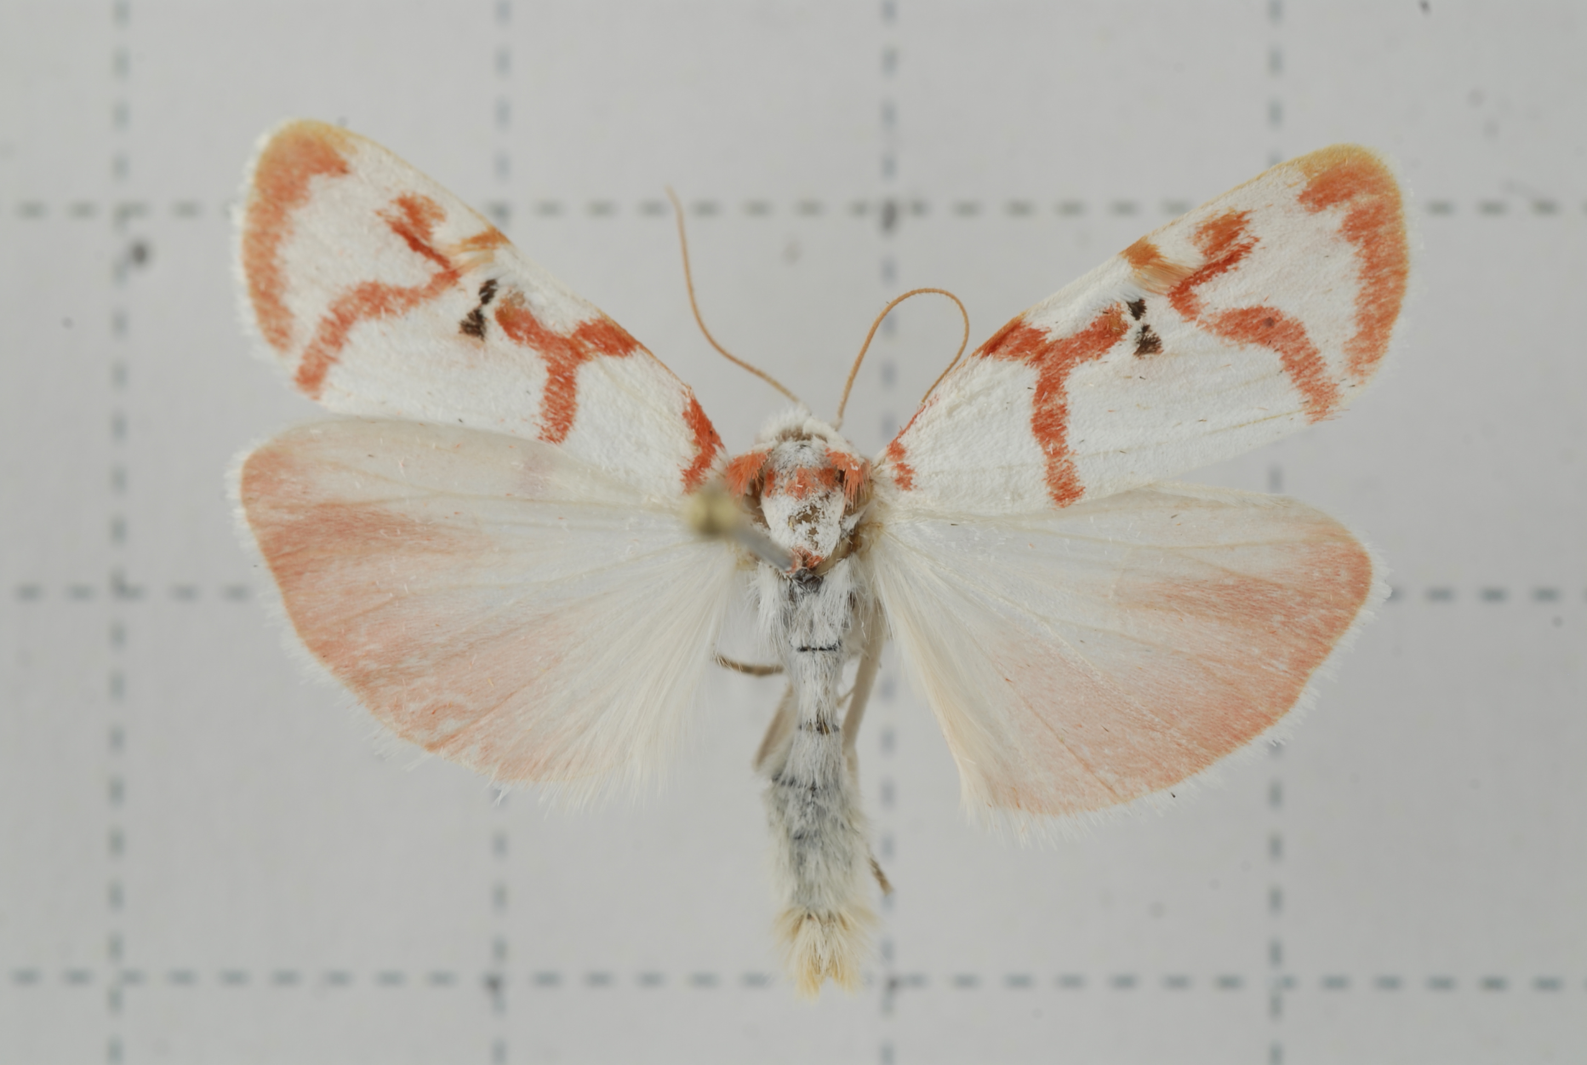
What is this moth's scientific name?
Cyana hamata hamata
